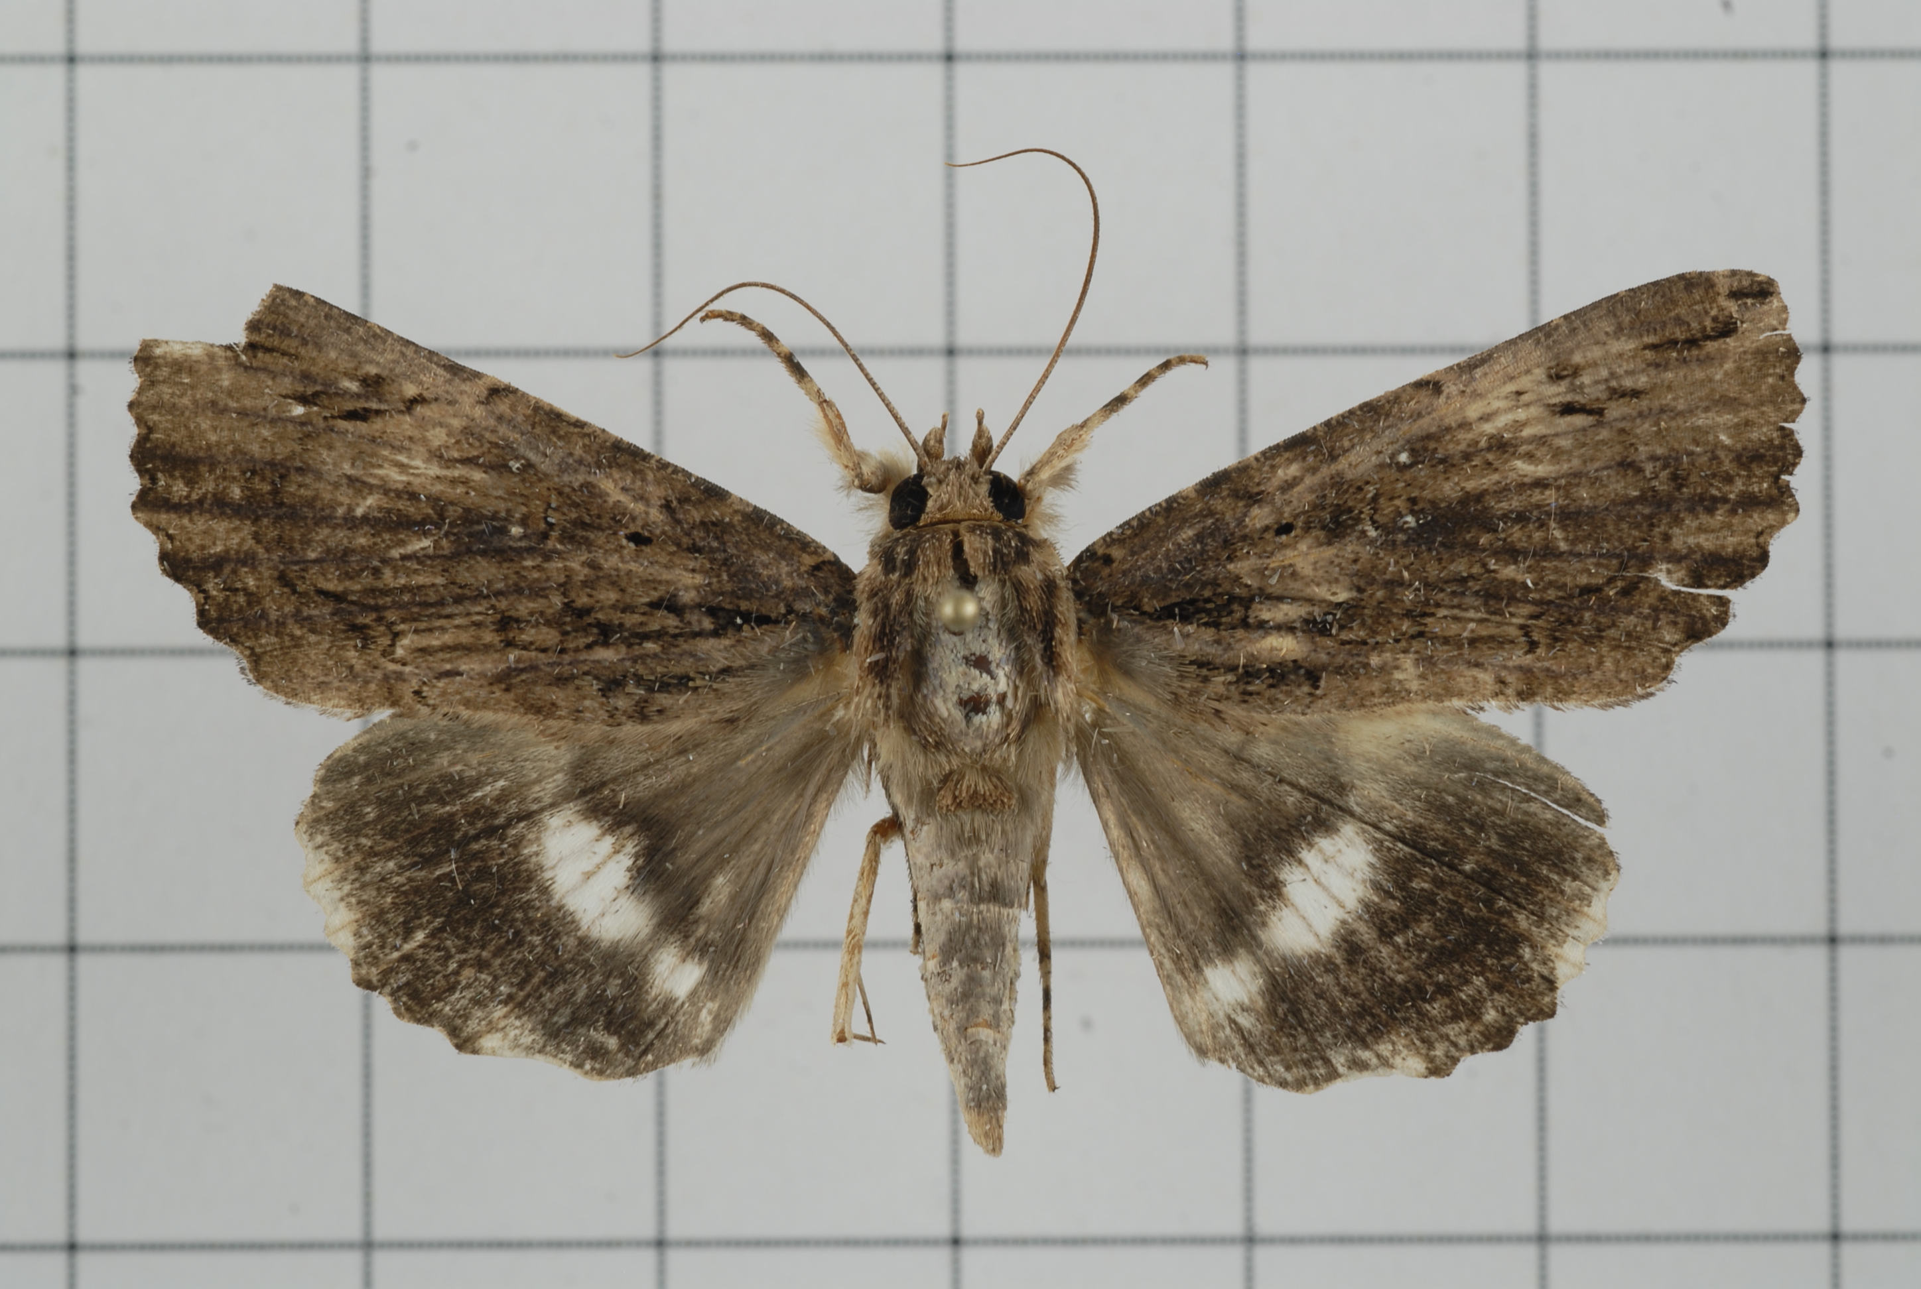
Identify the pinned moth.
Ercheia cyllaria
